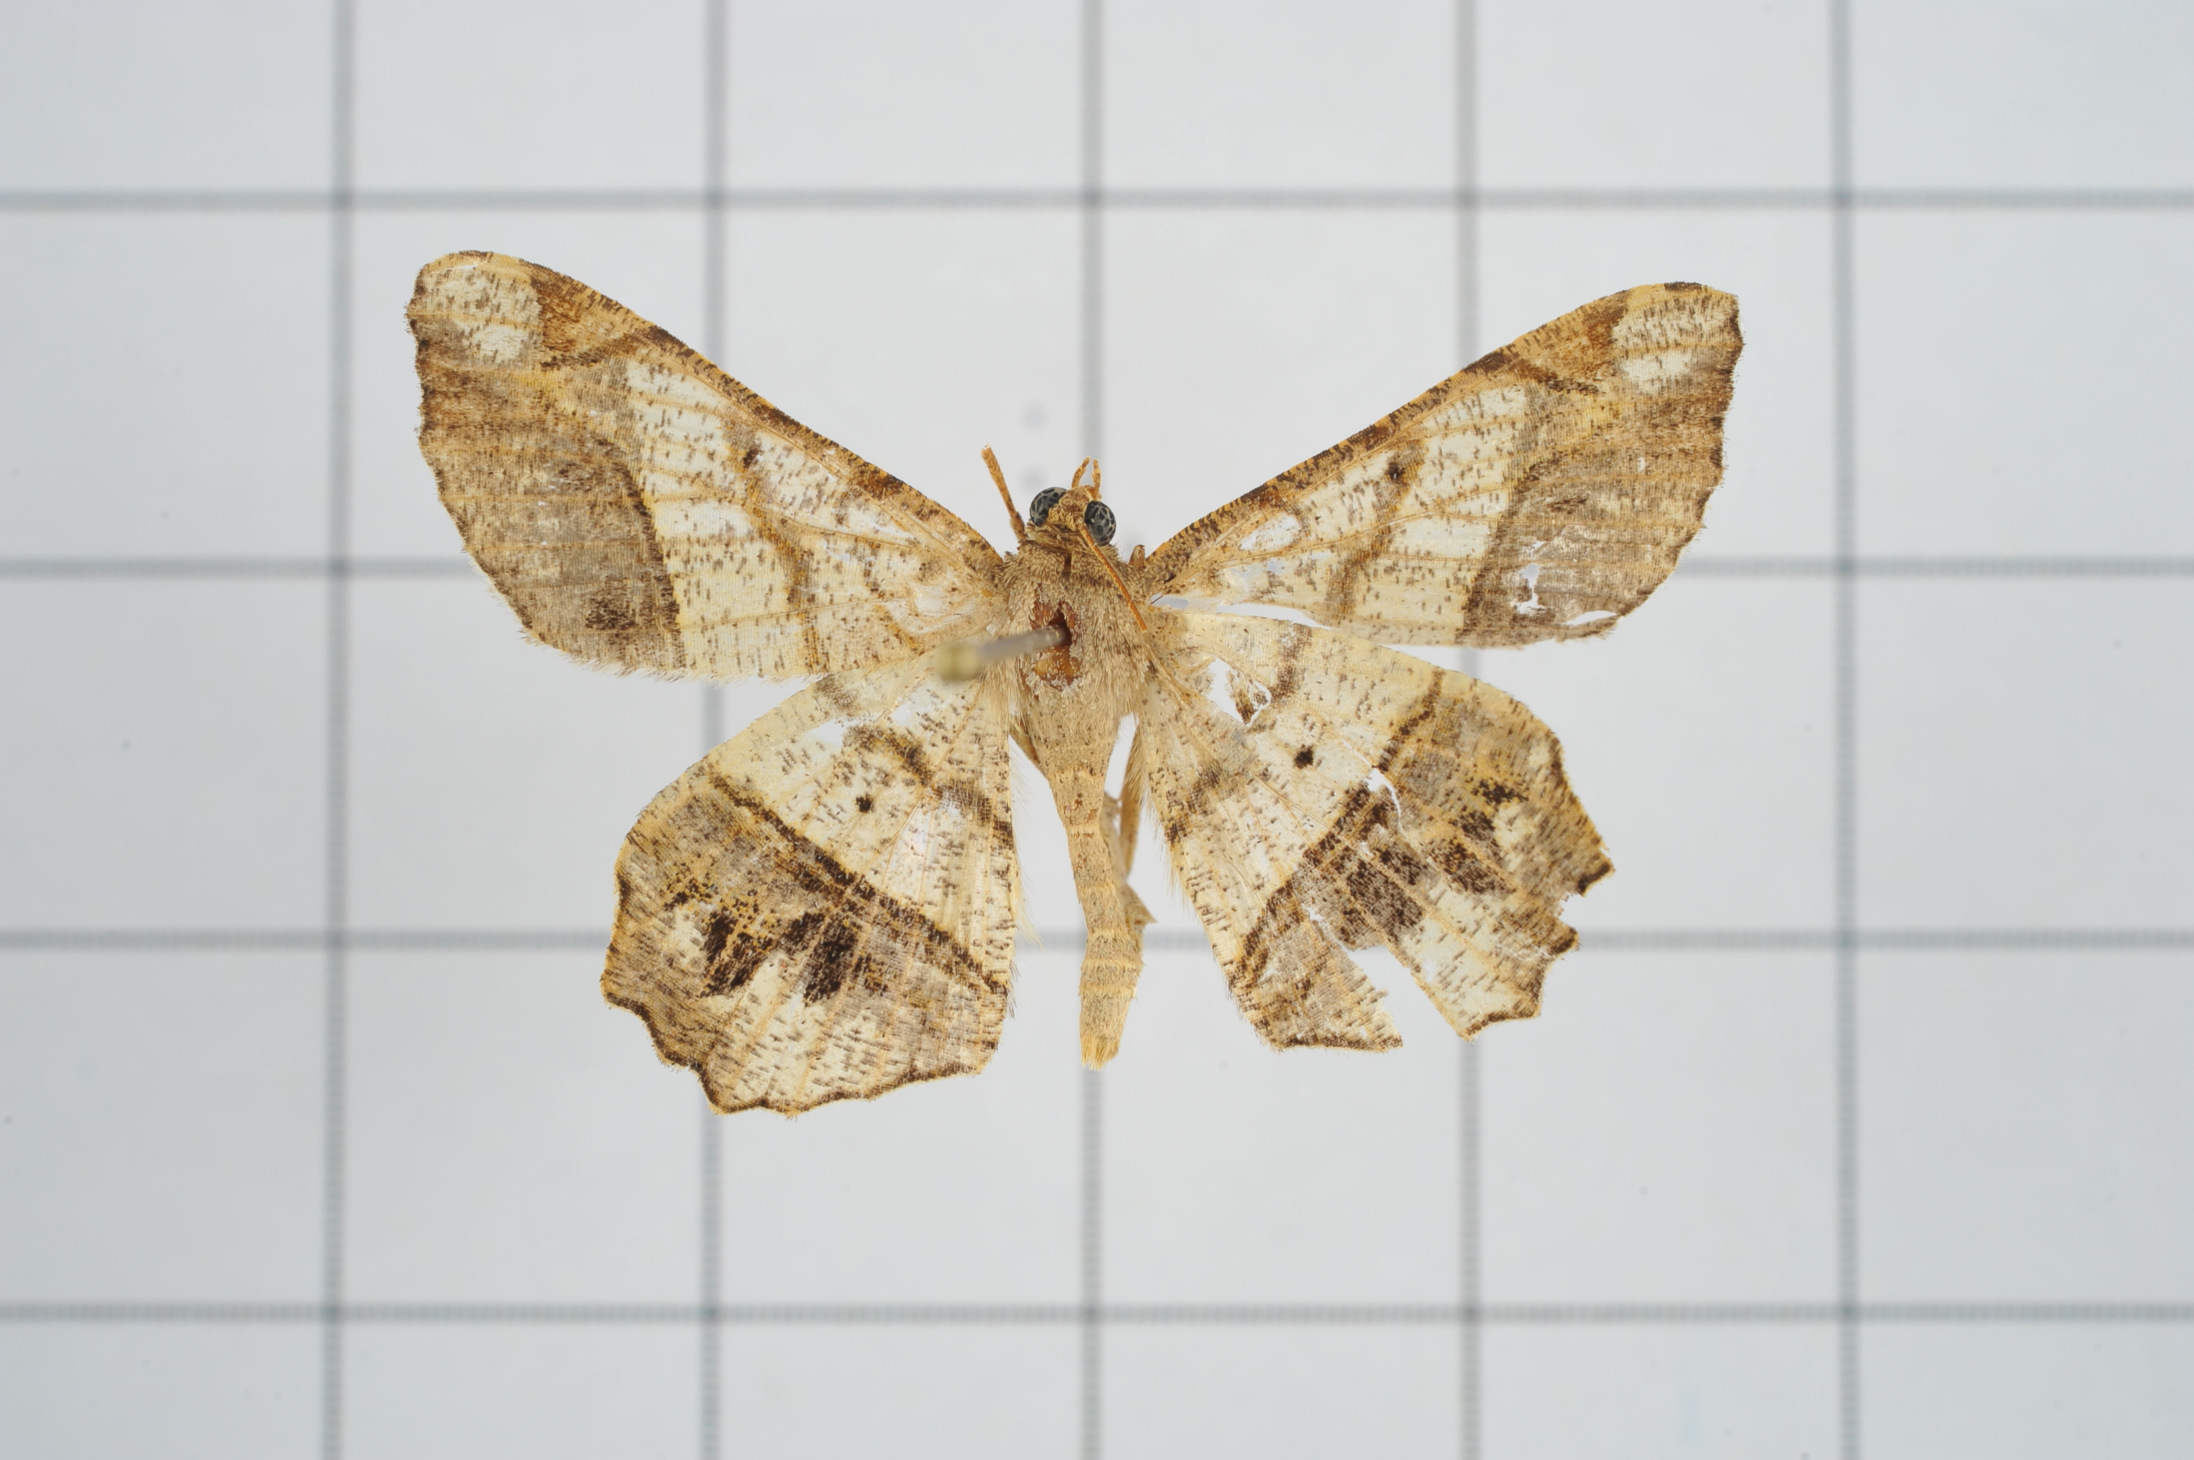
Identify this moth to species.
Chiasmia intermediaria
